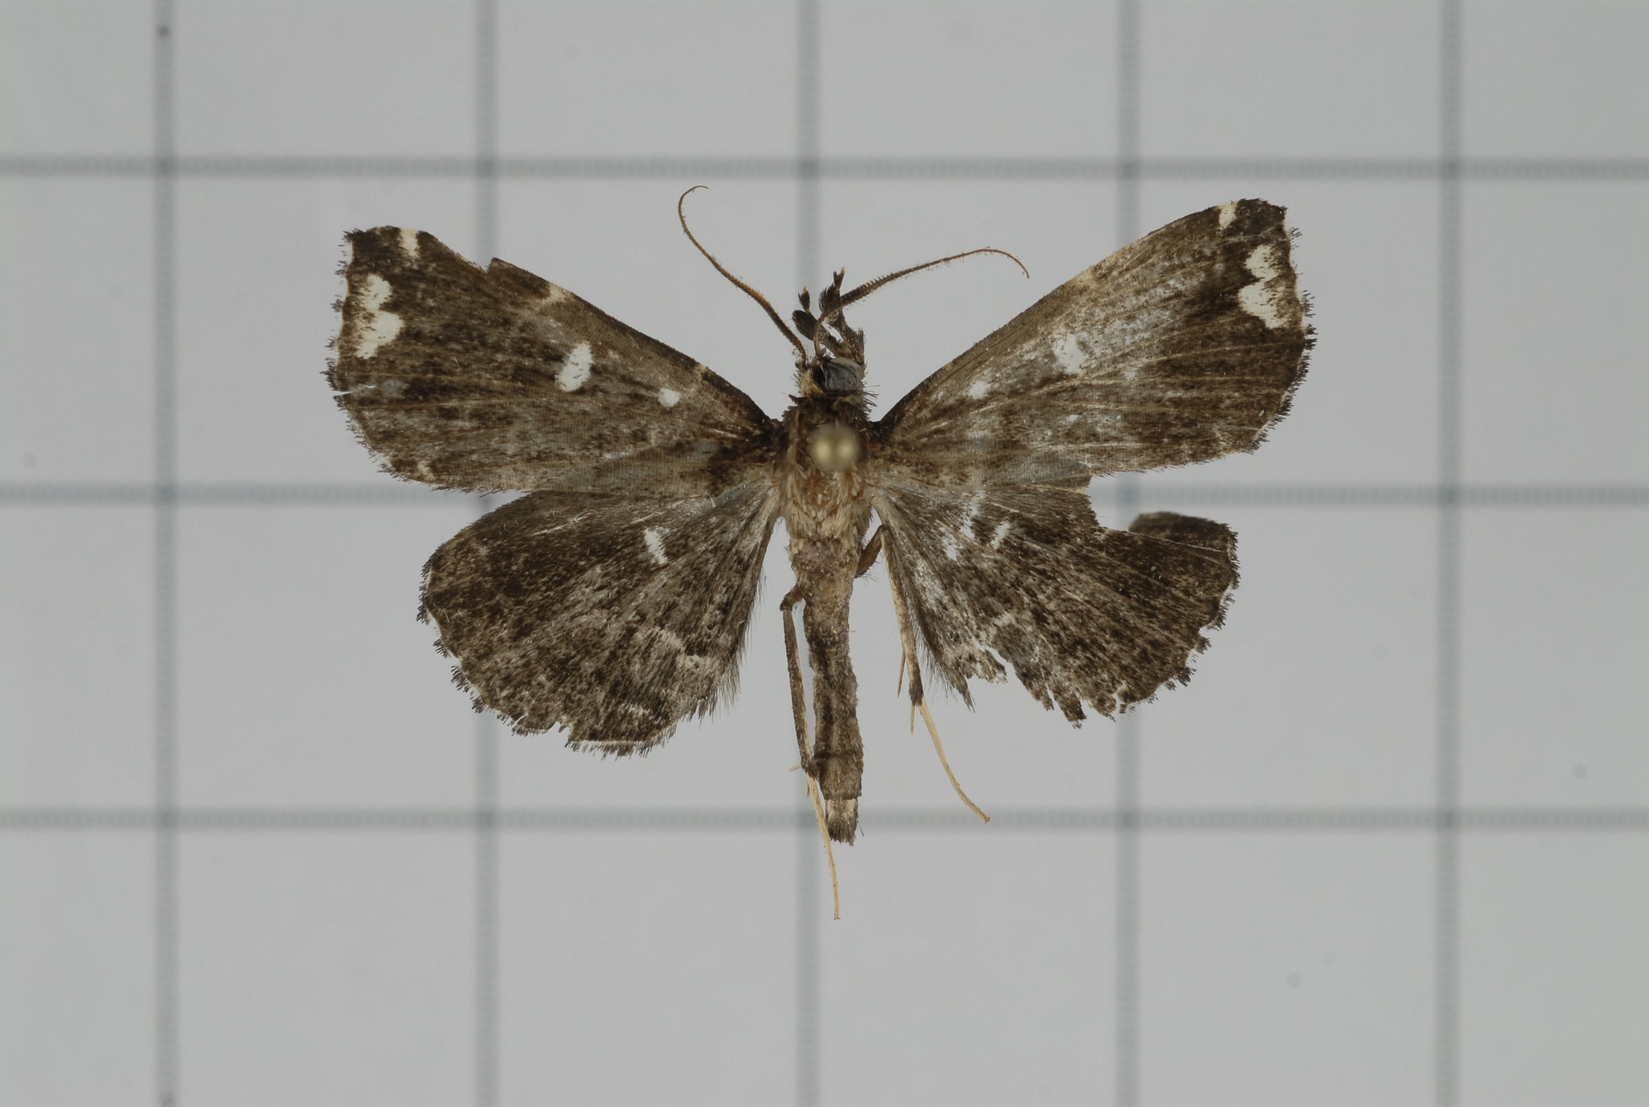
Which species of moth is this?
Adrapsa simplex
